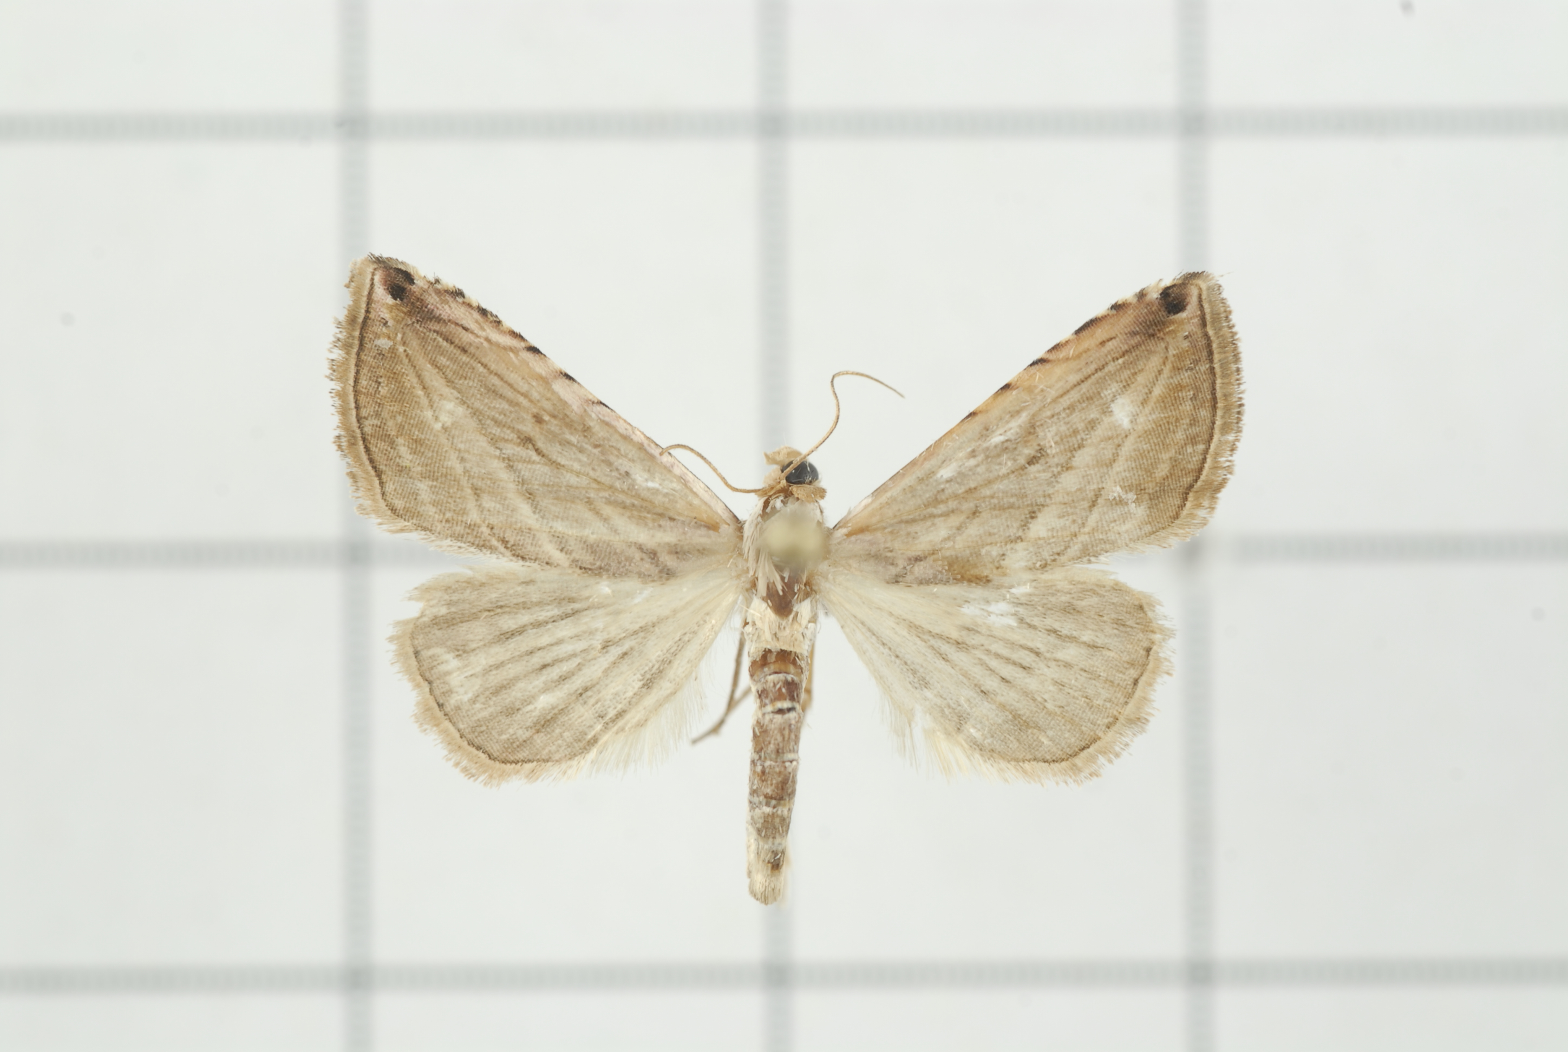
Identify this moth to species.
Eublemma ragusana
